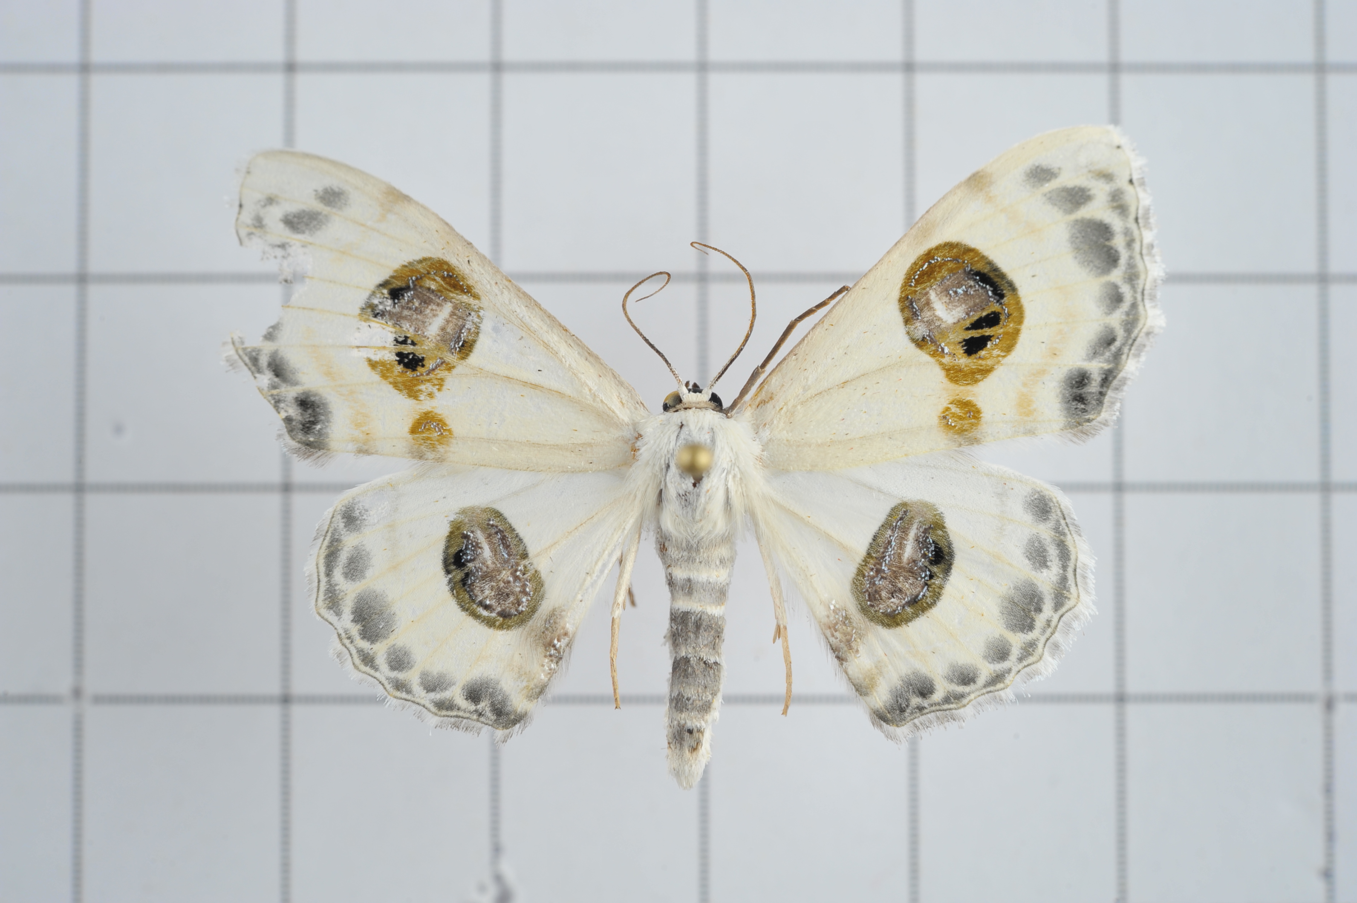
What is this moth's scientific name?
Problepsis discophora
